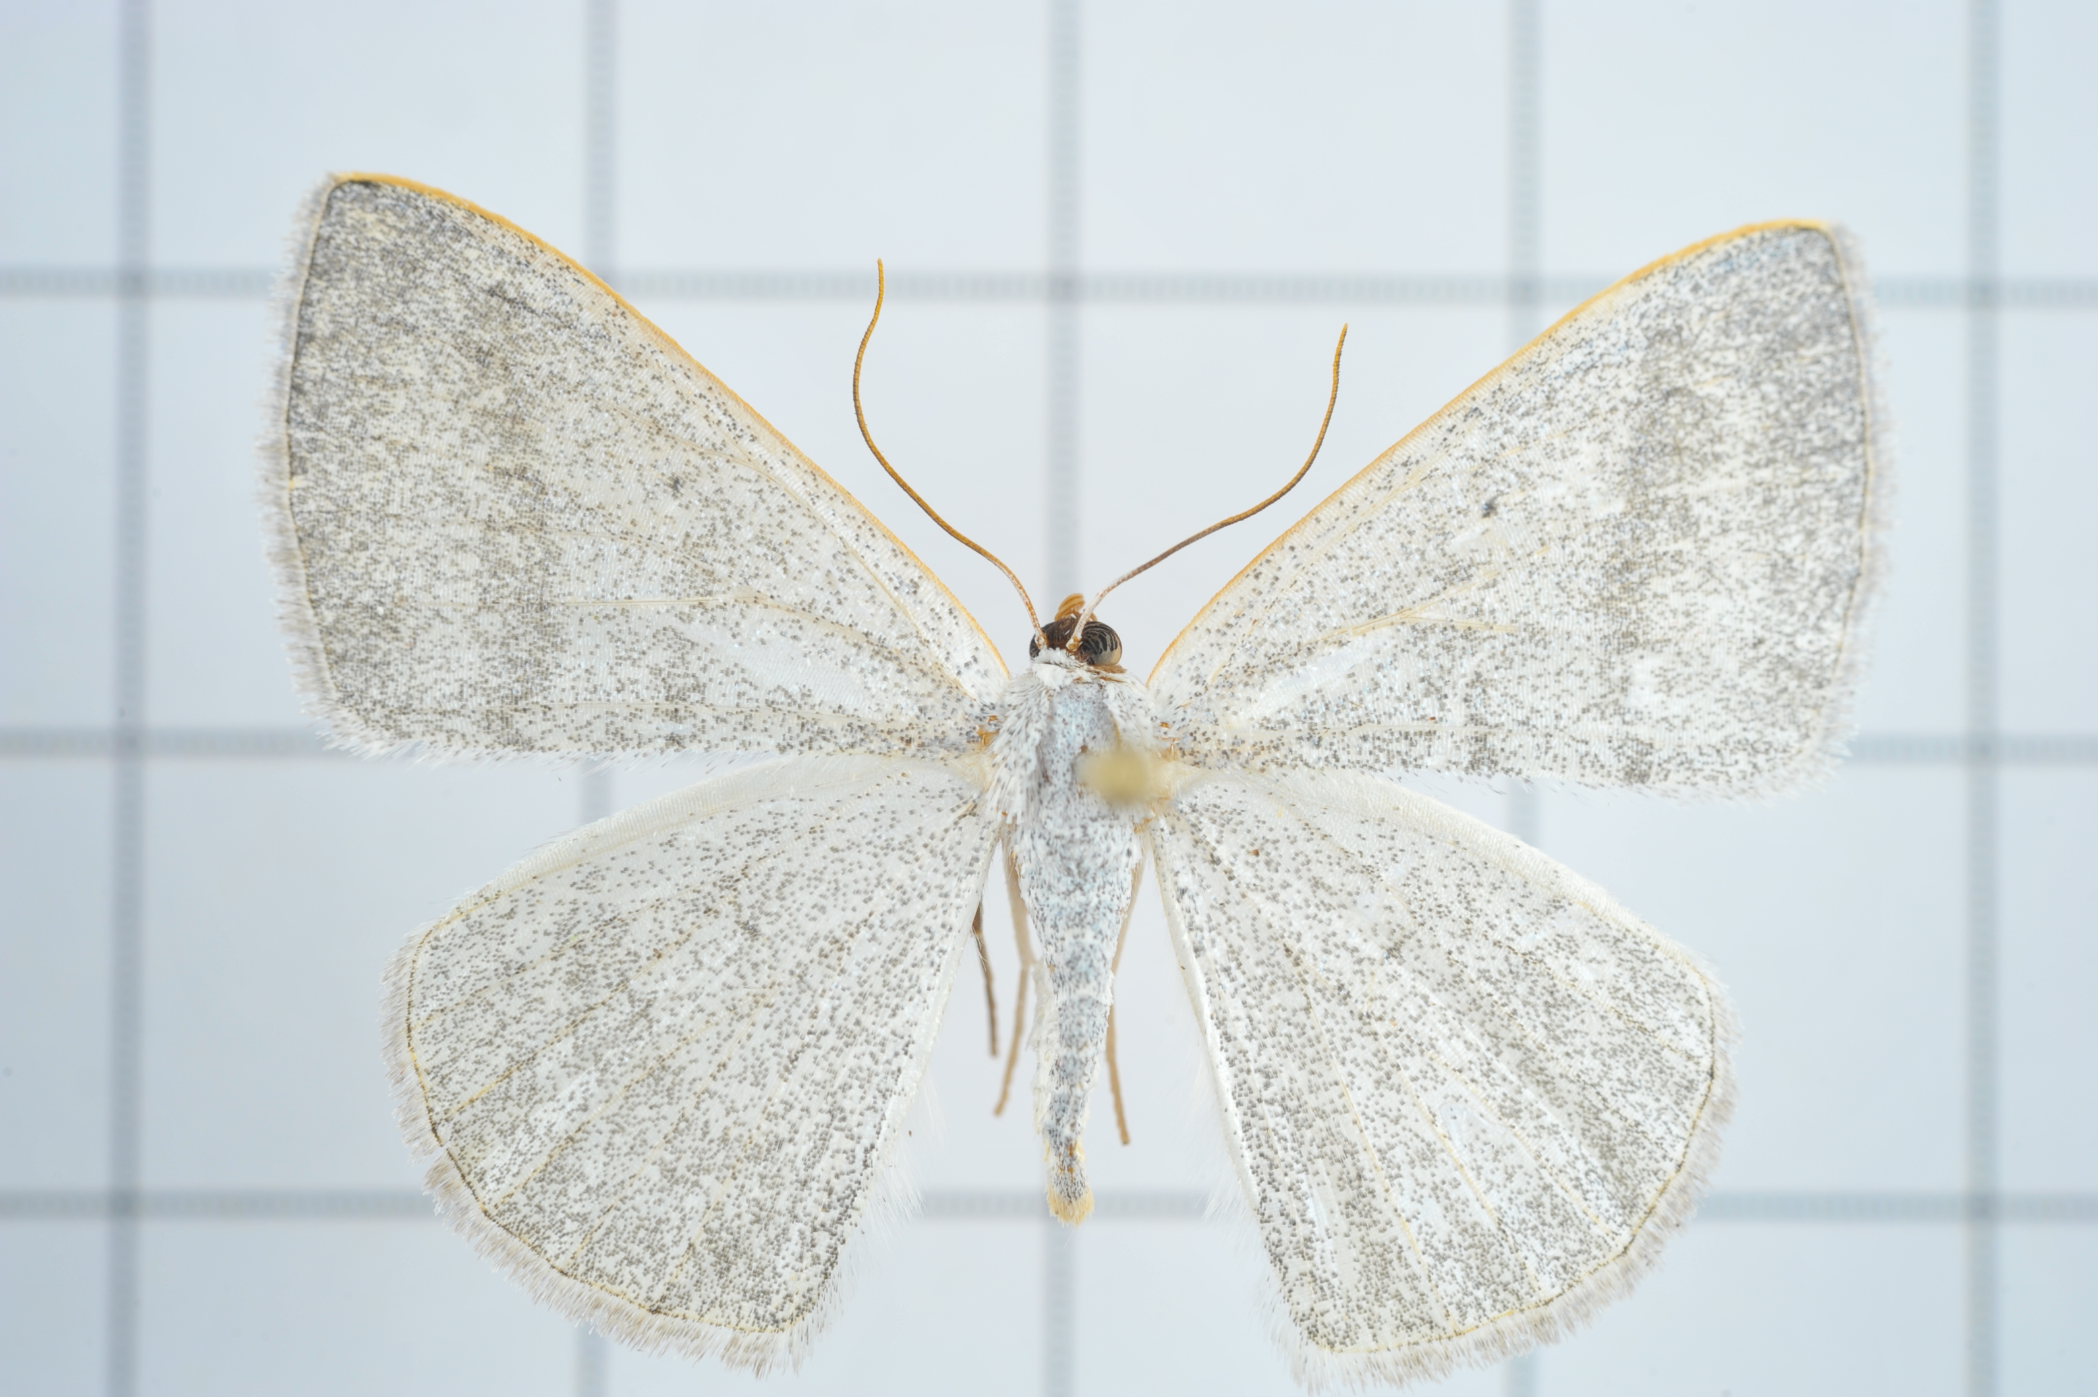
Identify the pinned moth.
Lomographa platyleucata marginata
